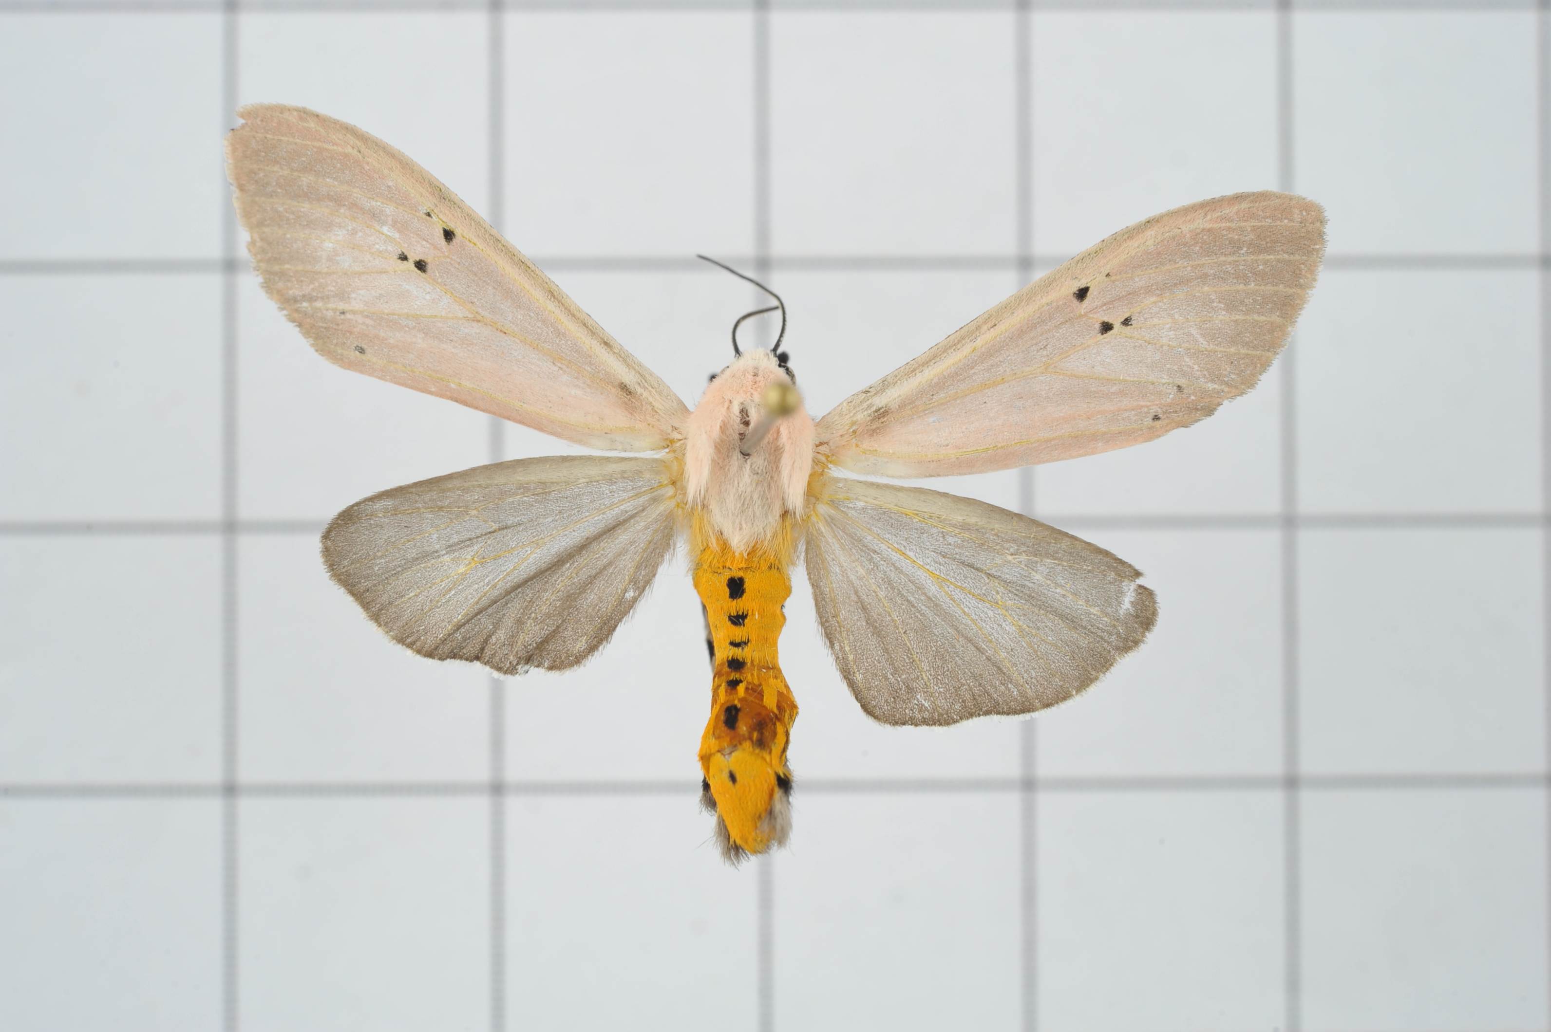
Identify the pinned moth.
Creatonotos transiens koni
